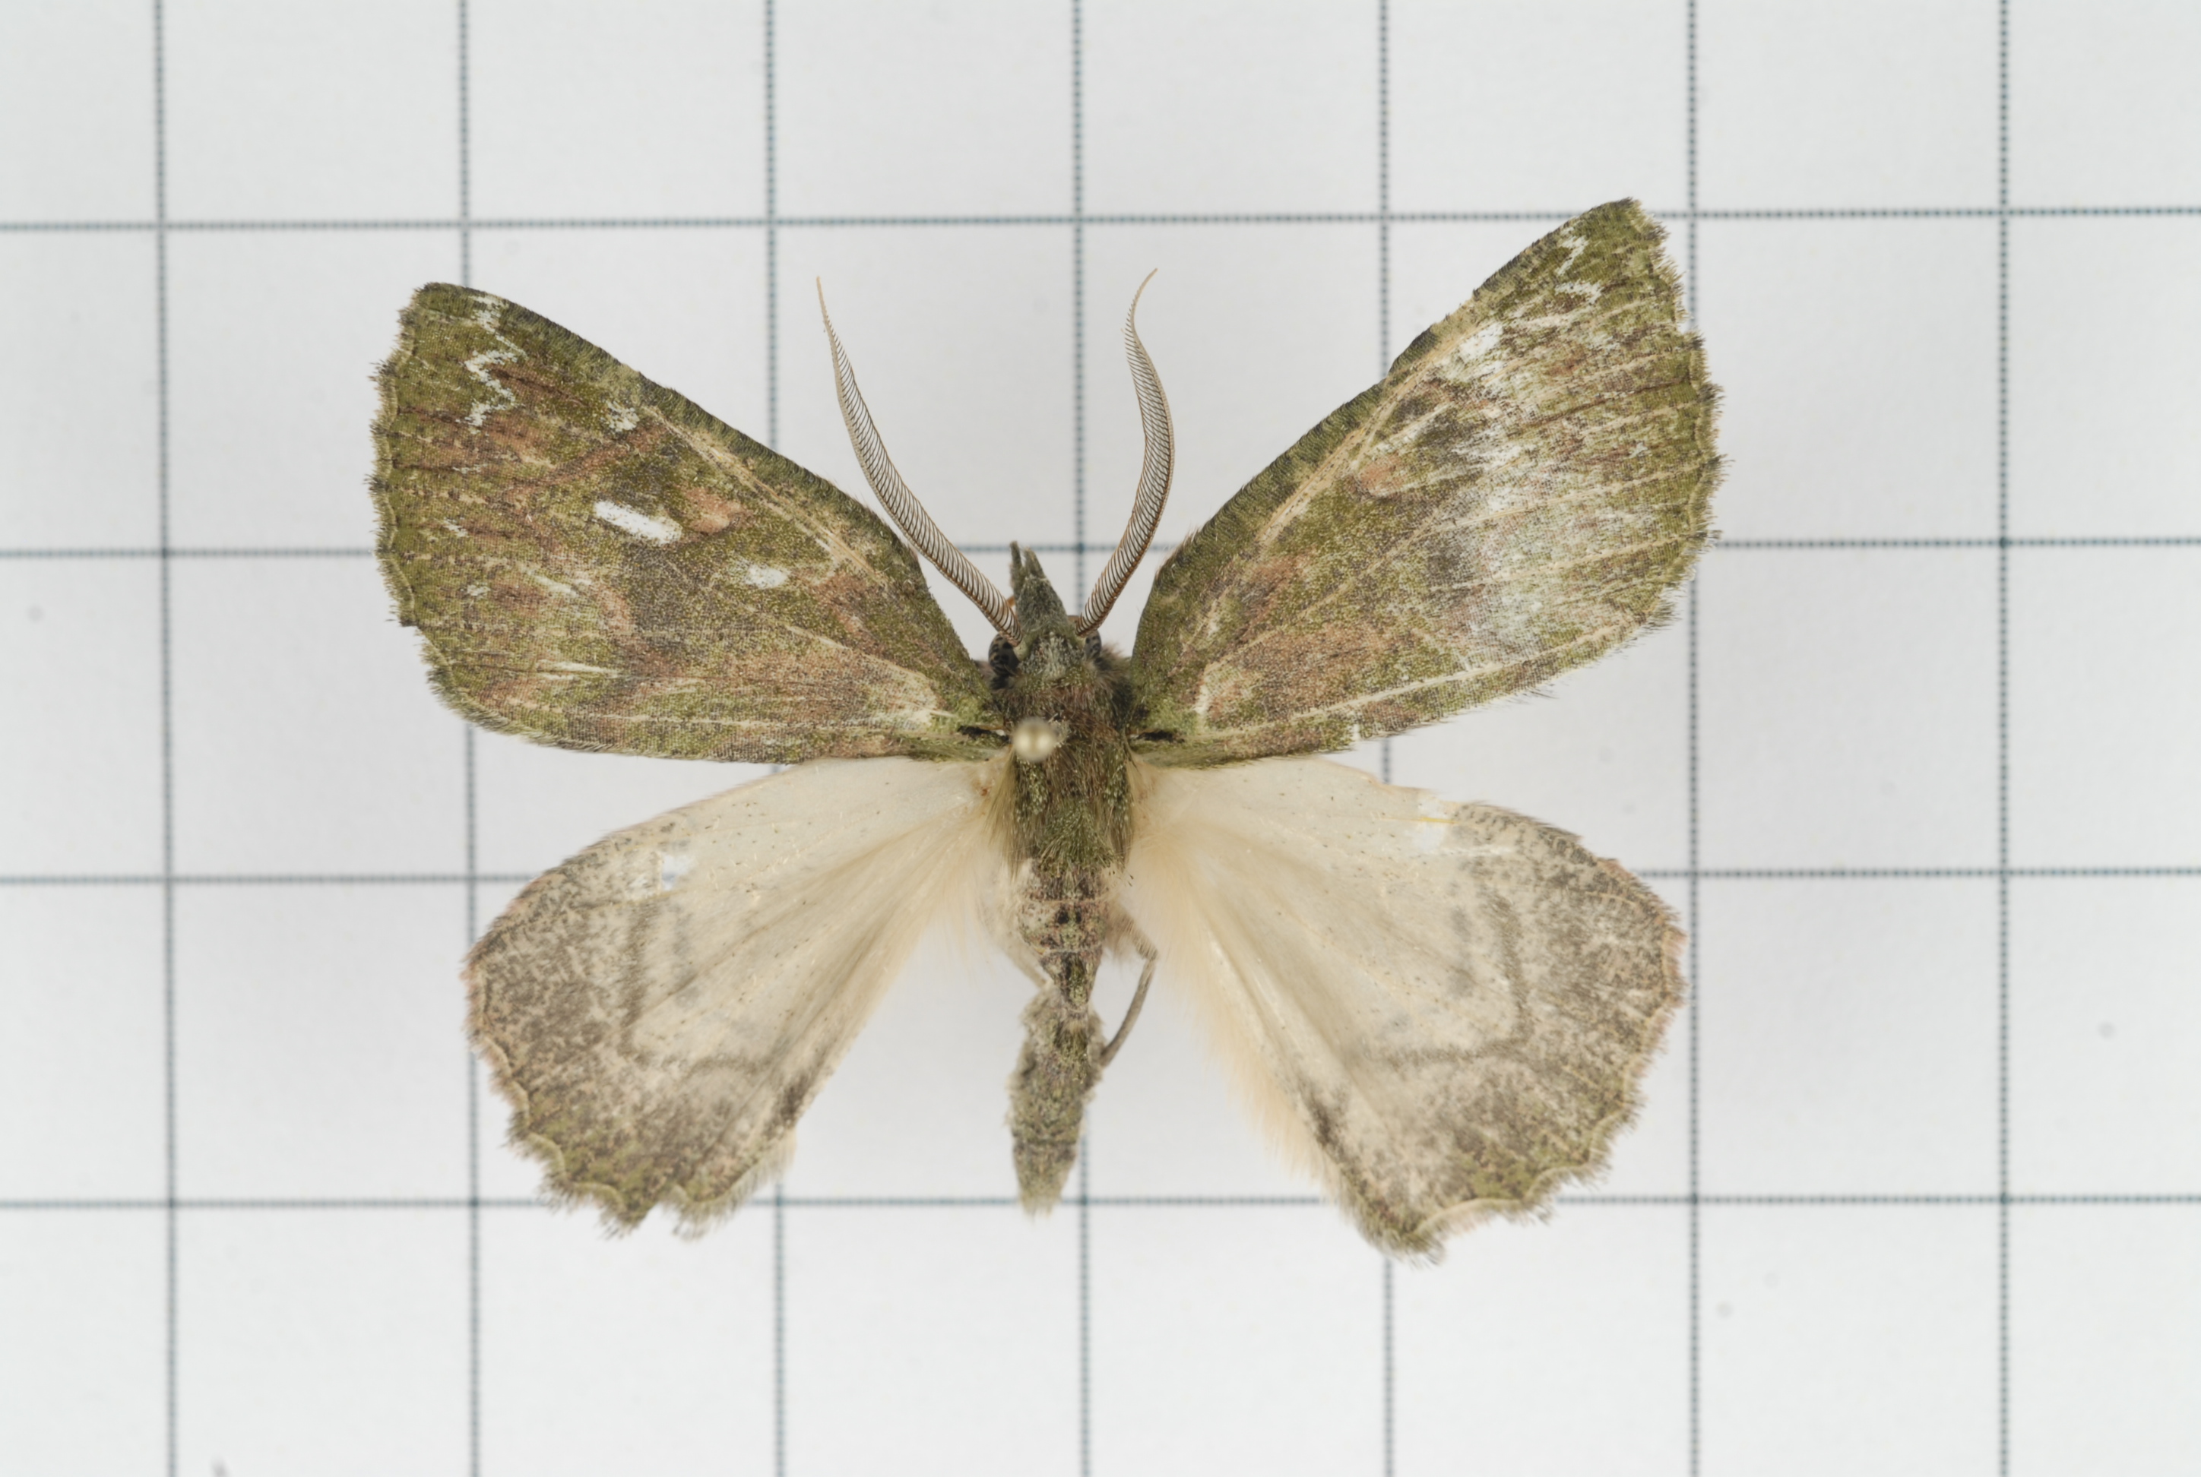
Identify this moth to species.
Dindica kishidai
